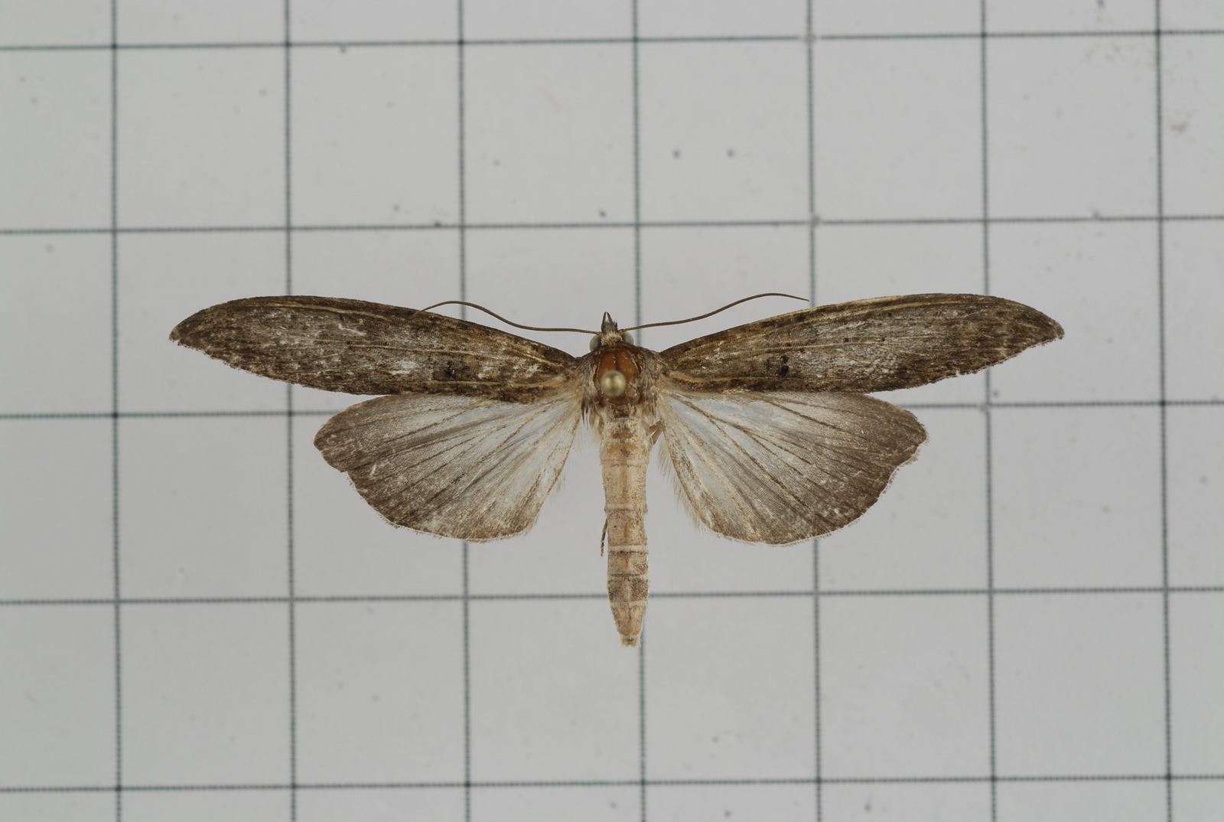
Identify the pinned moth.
Lophoptera longipennis
